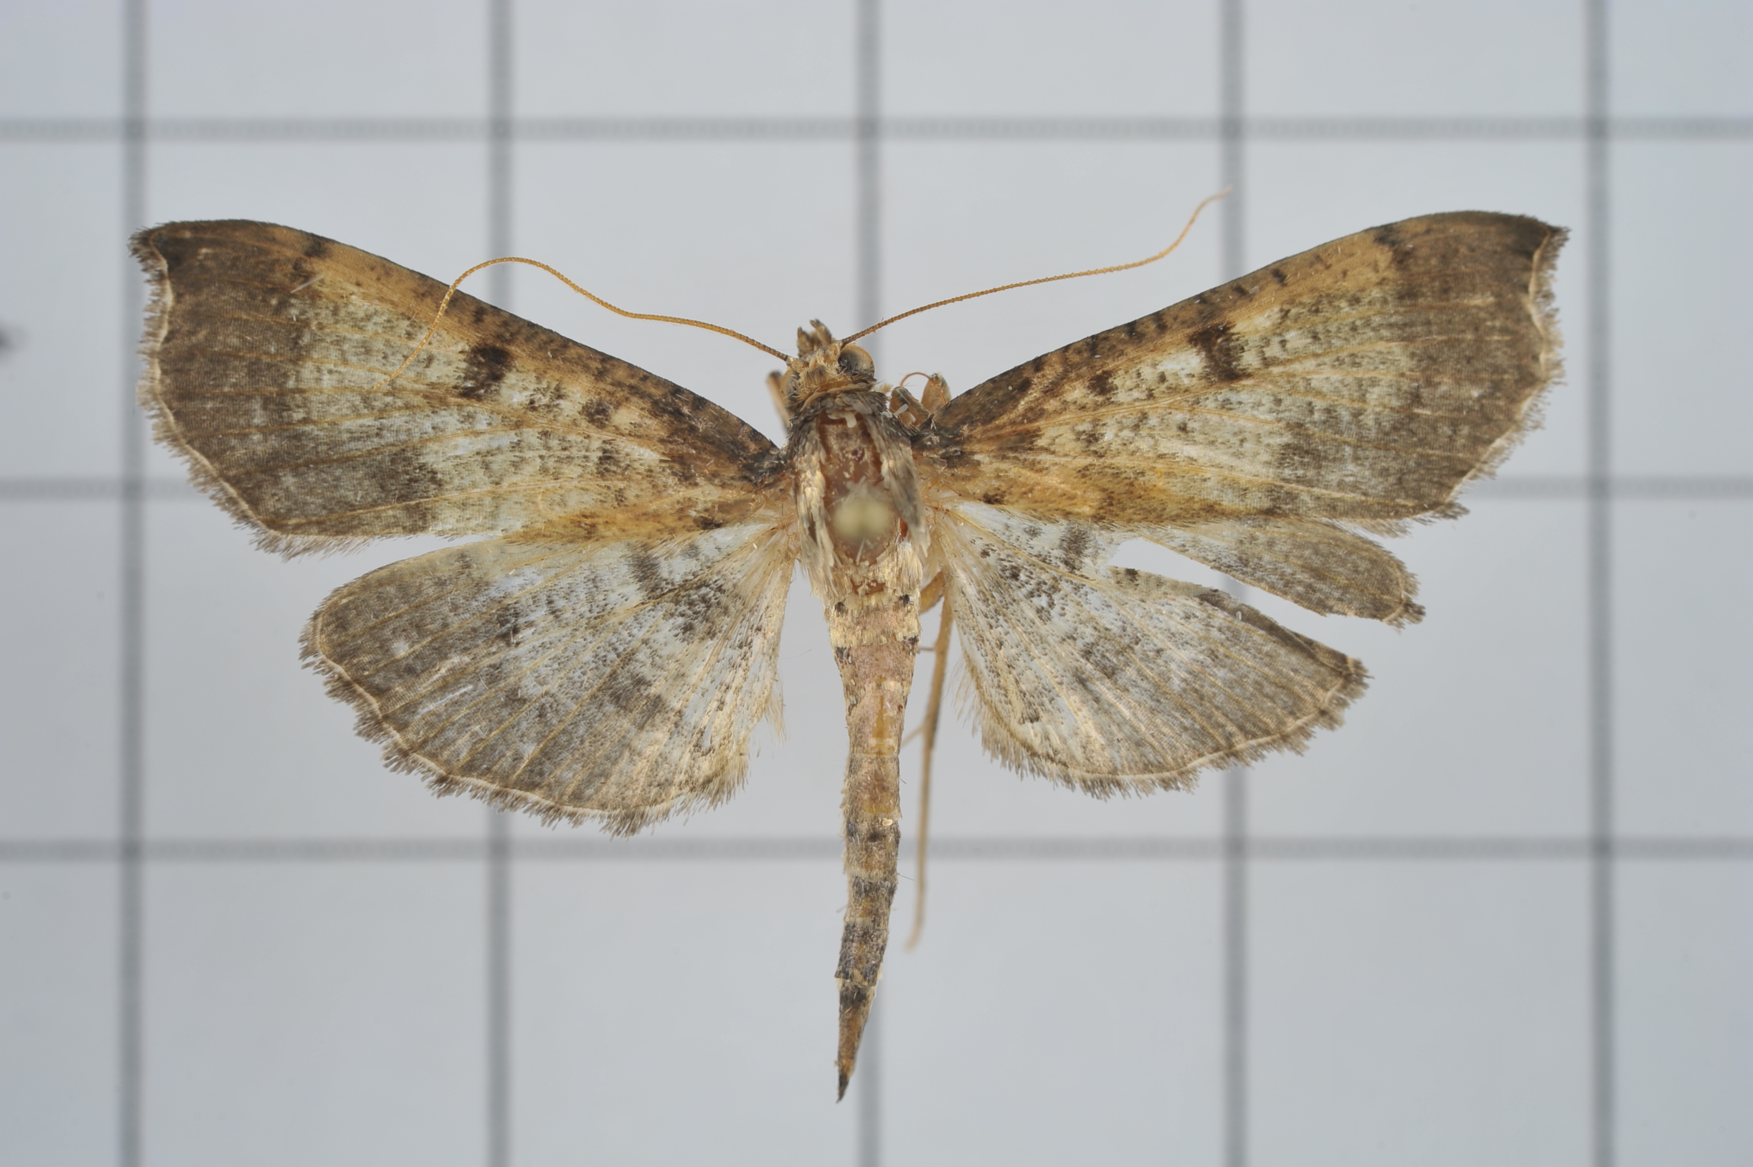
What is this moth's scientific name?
Ceratarcha umbrosa
